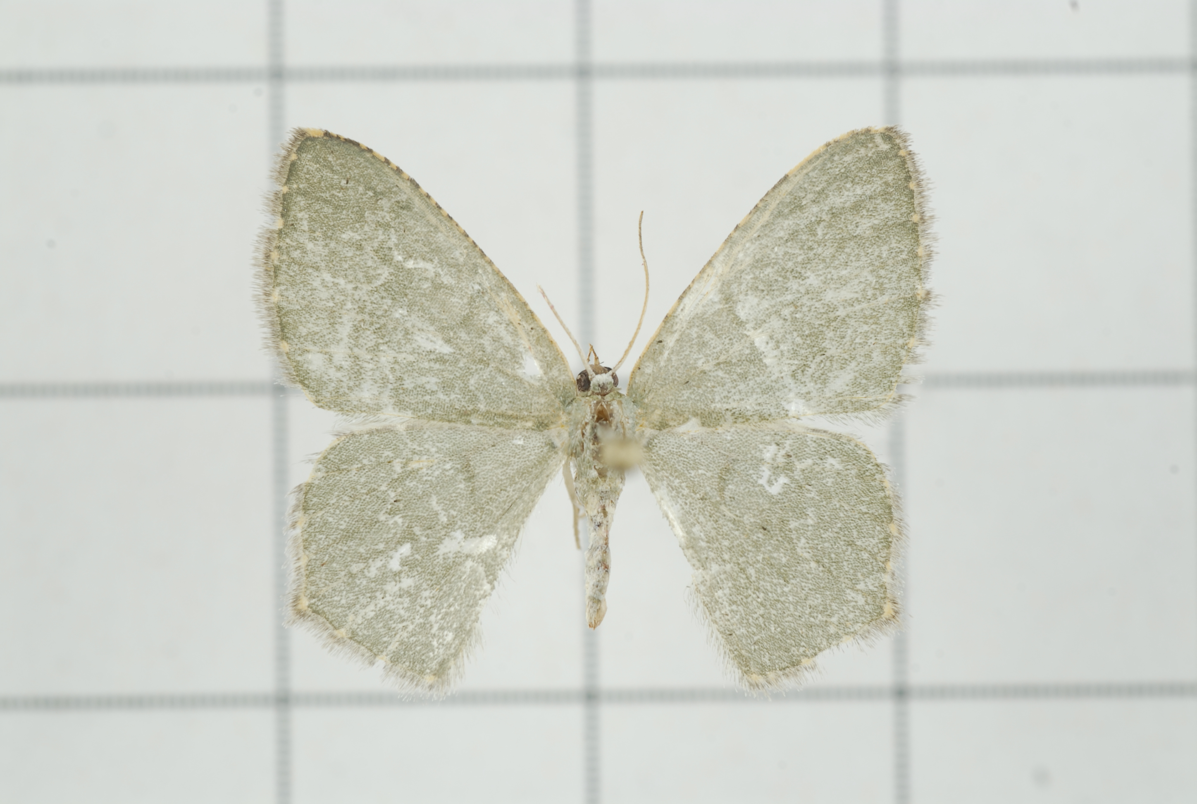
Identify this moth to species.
Maxates lactipuncta
